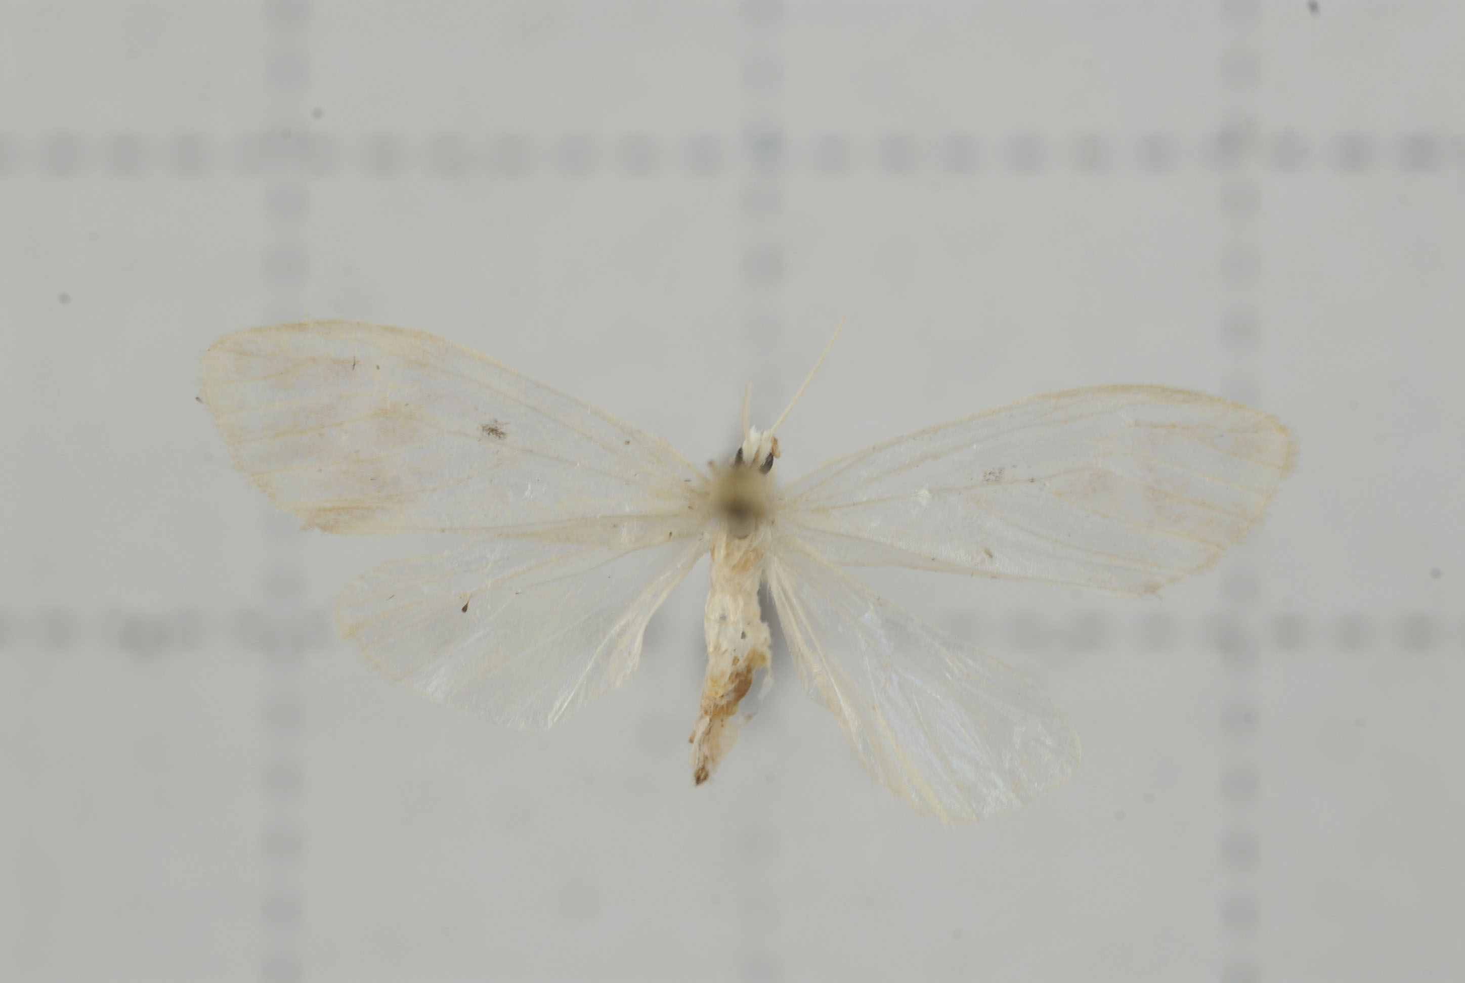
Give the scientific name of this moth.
Nudaria ranruna
